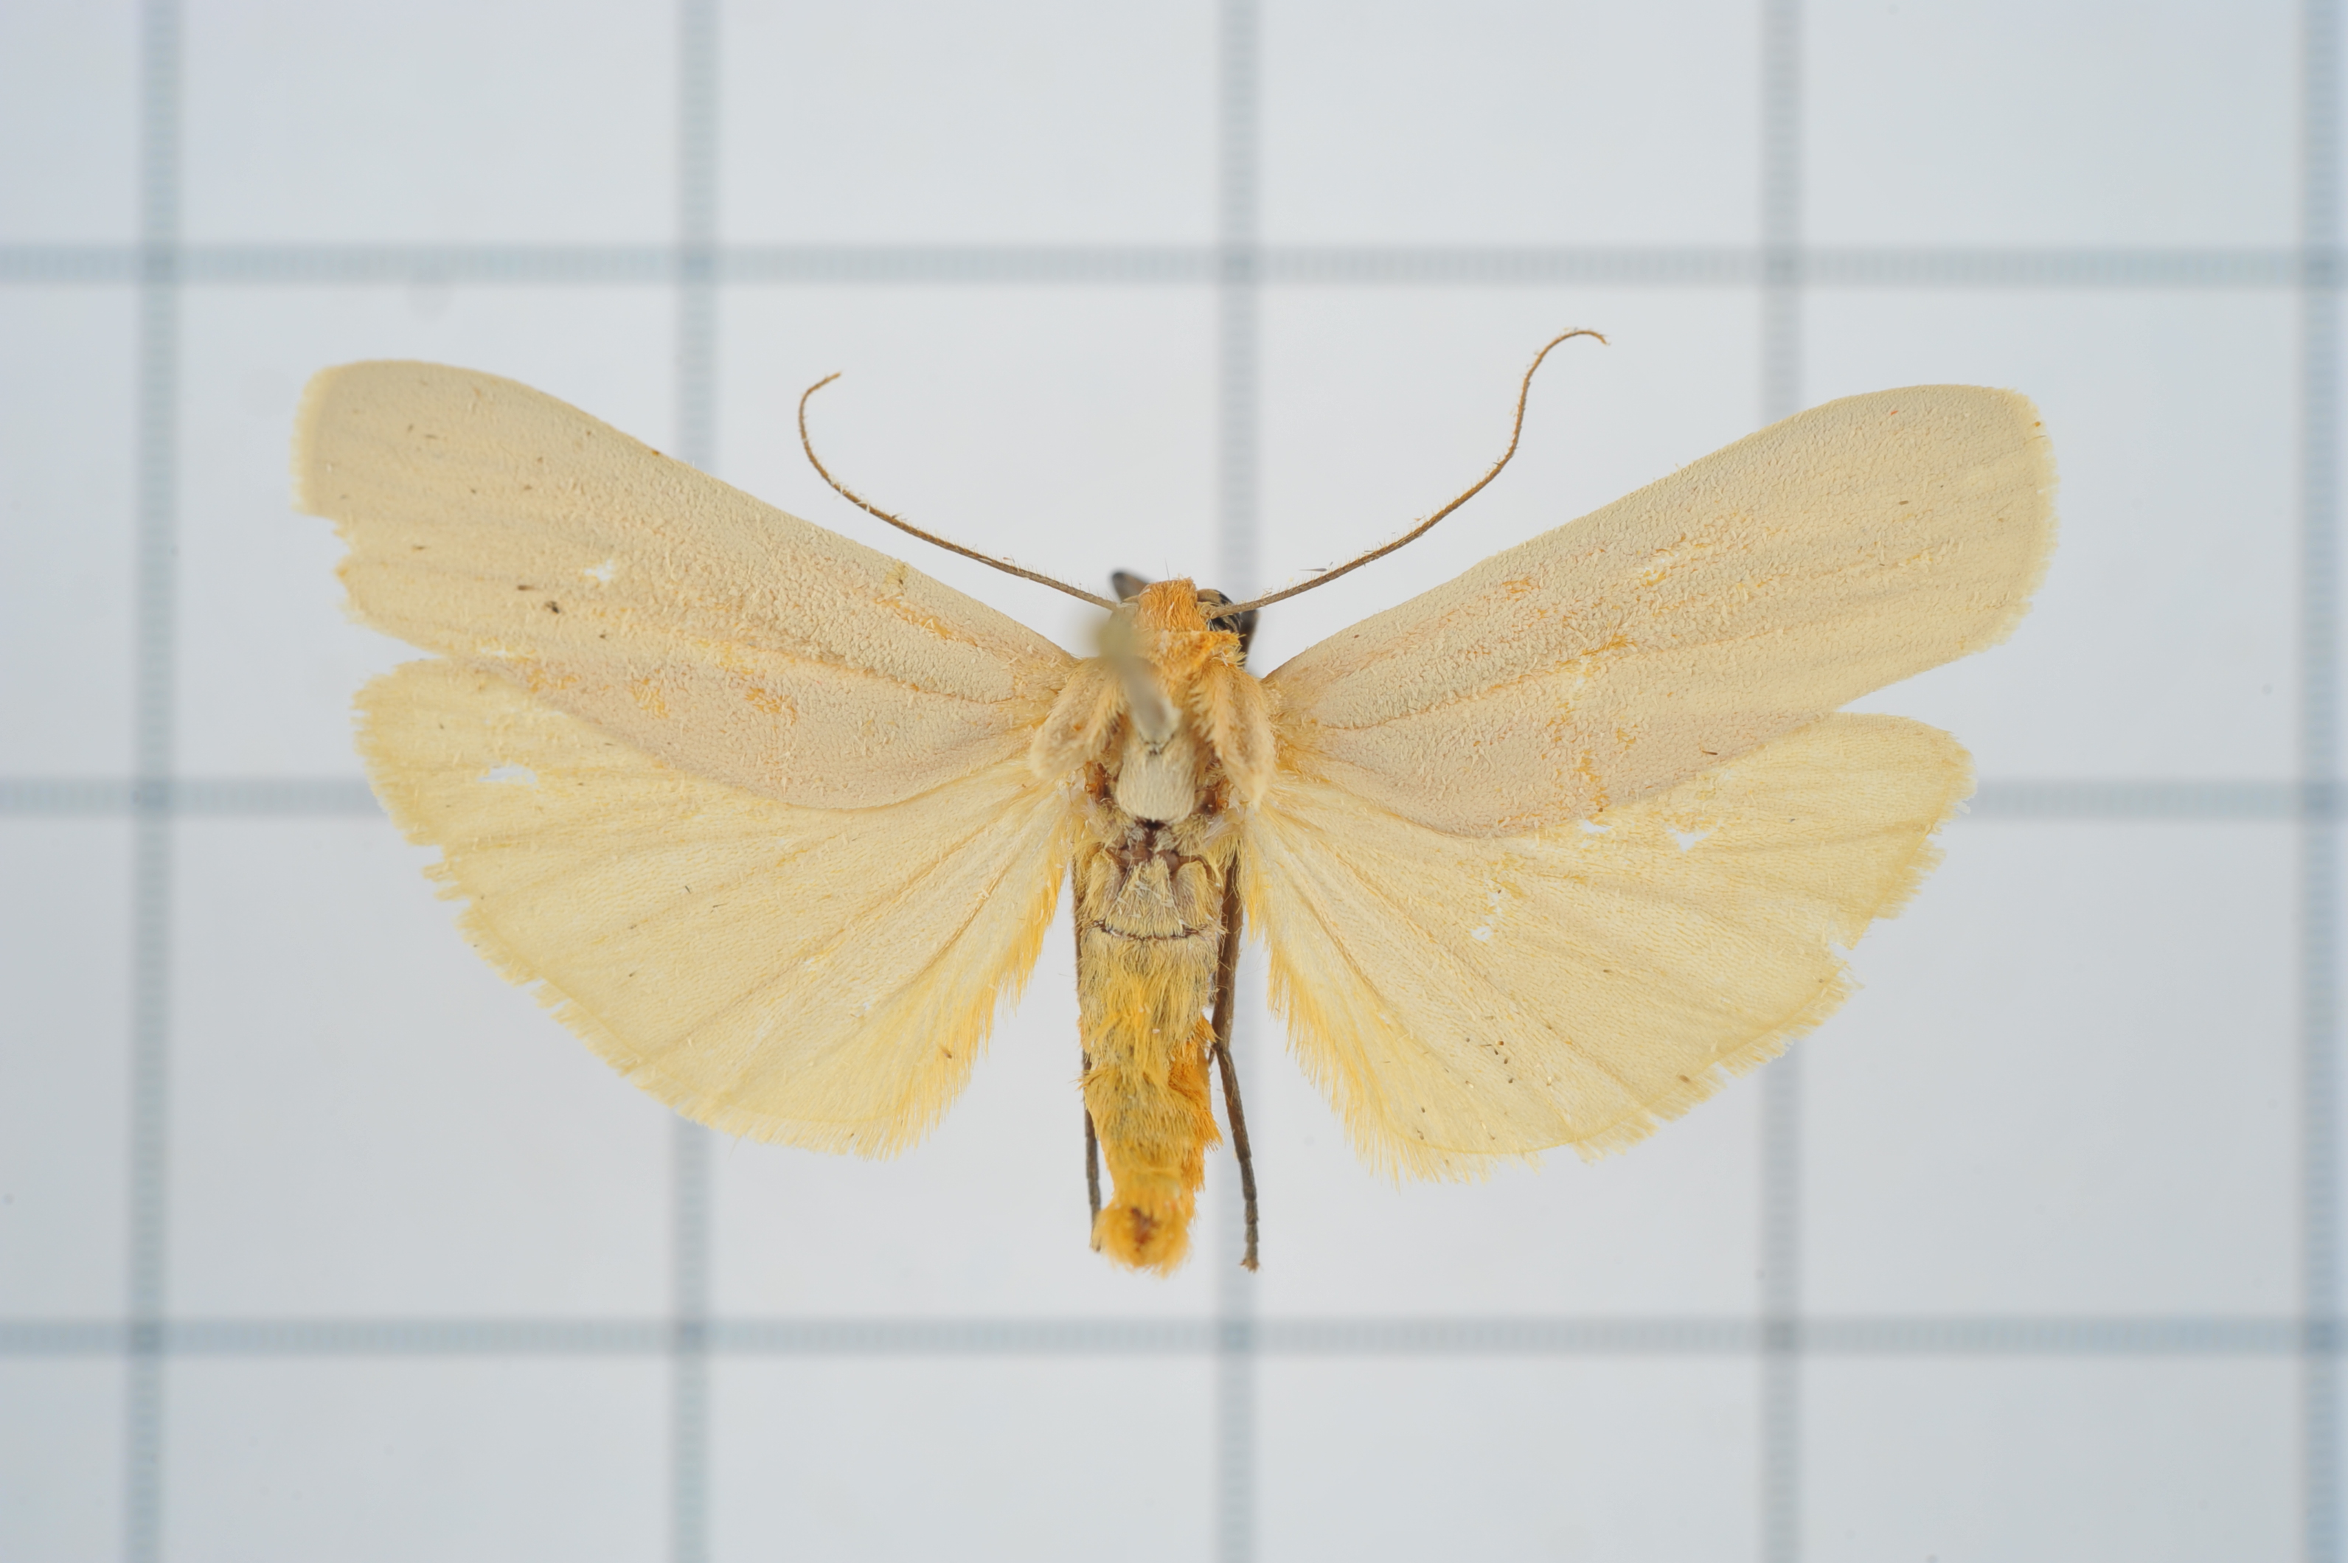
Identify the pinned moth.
Eilema ranrunensis
